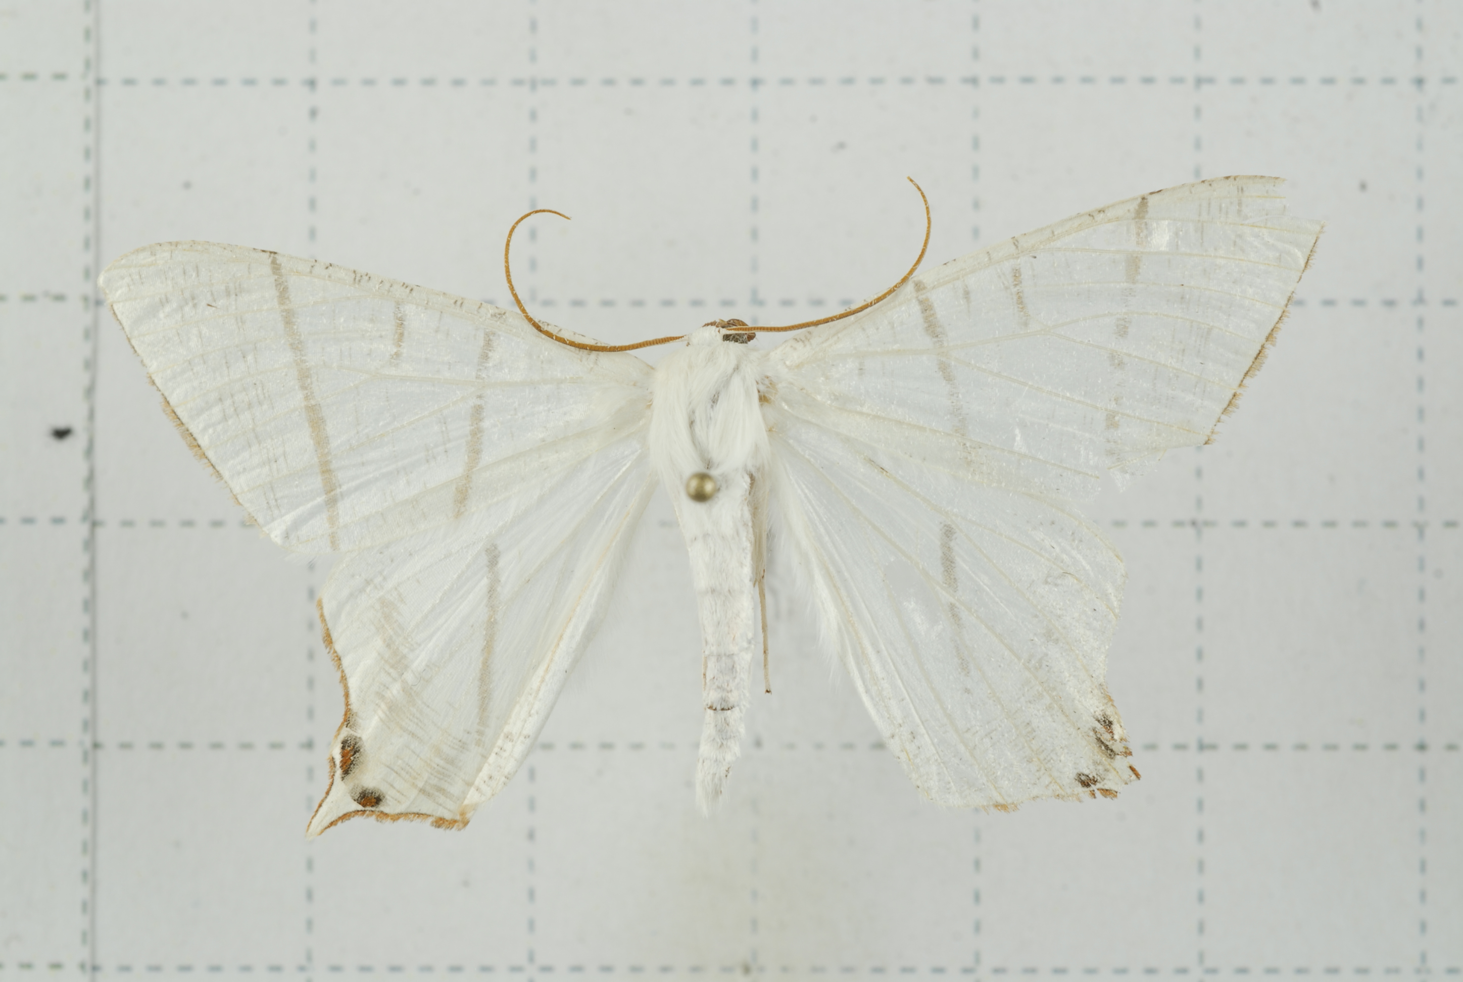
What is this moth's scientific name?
Ourapteryx yerburii virescens
